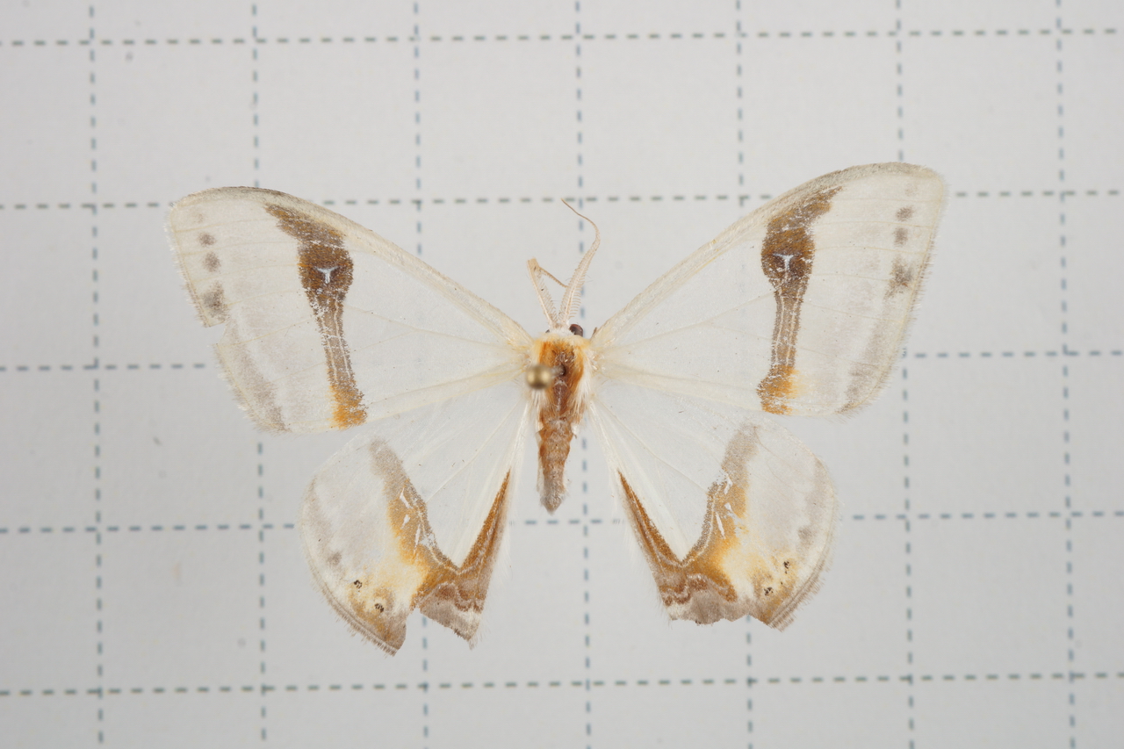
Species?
Macrocilix mysticata flavotincta
